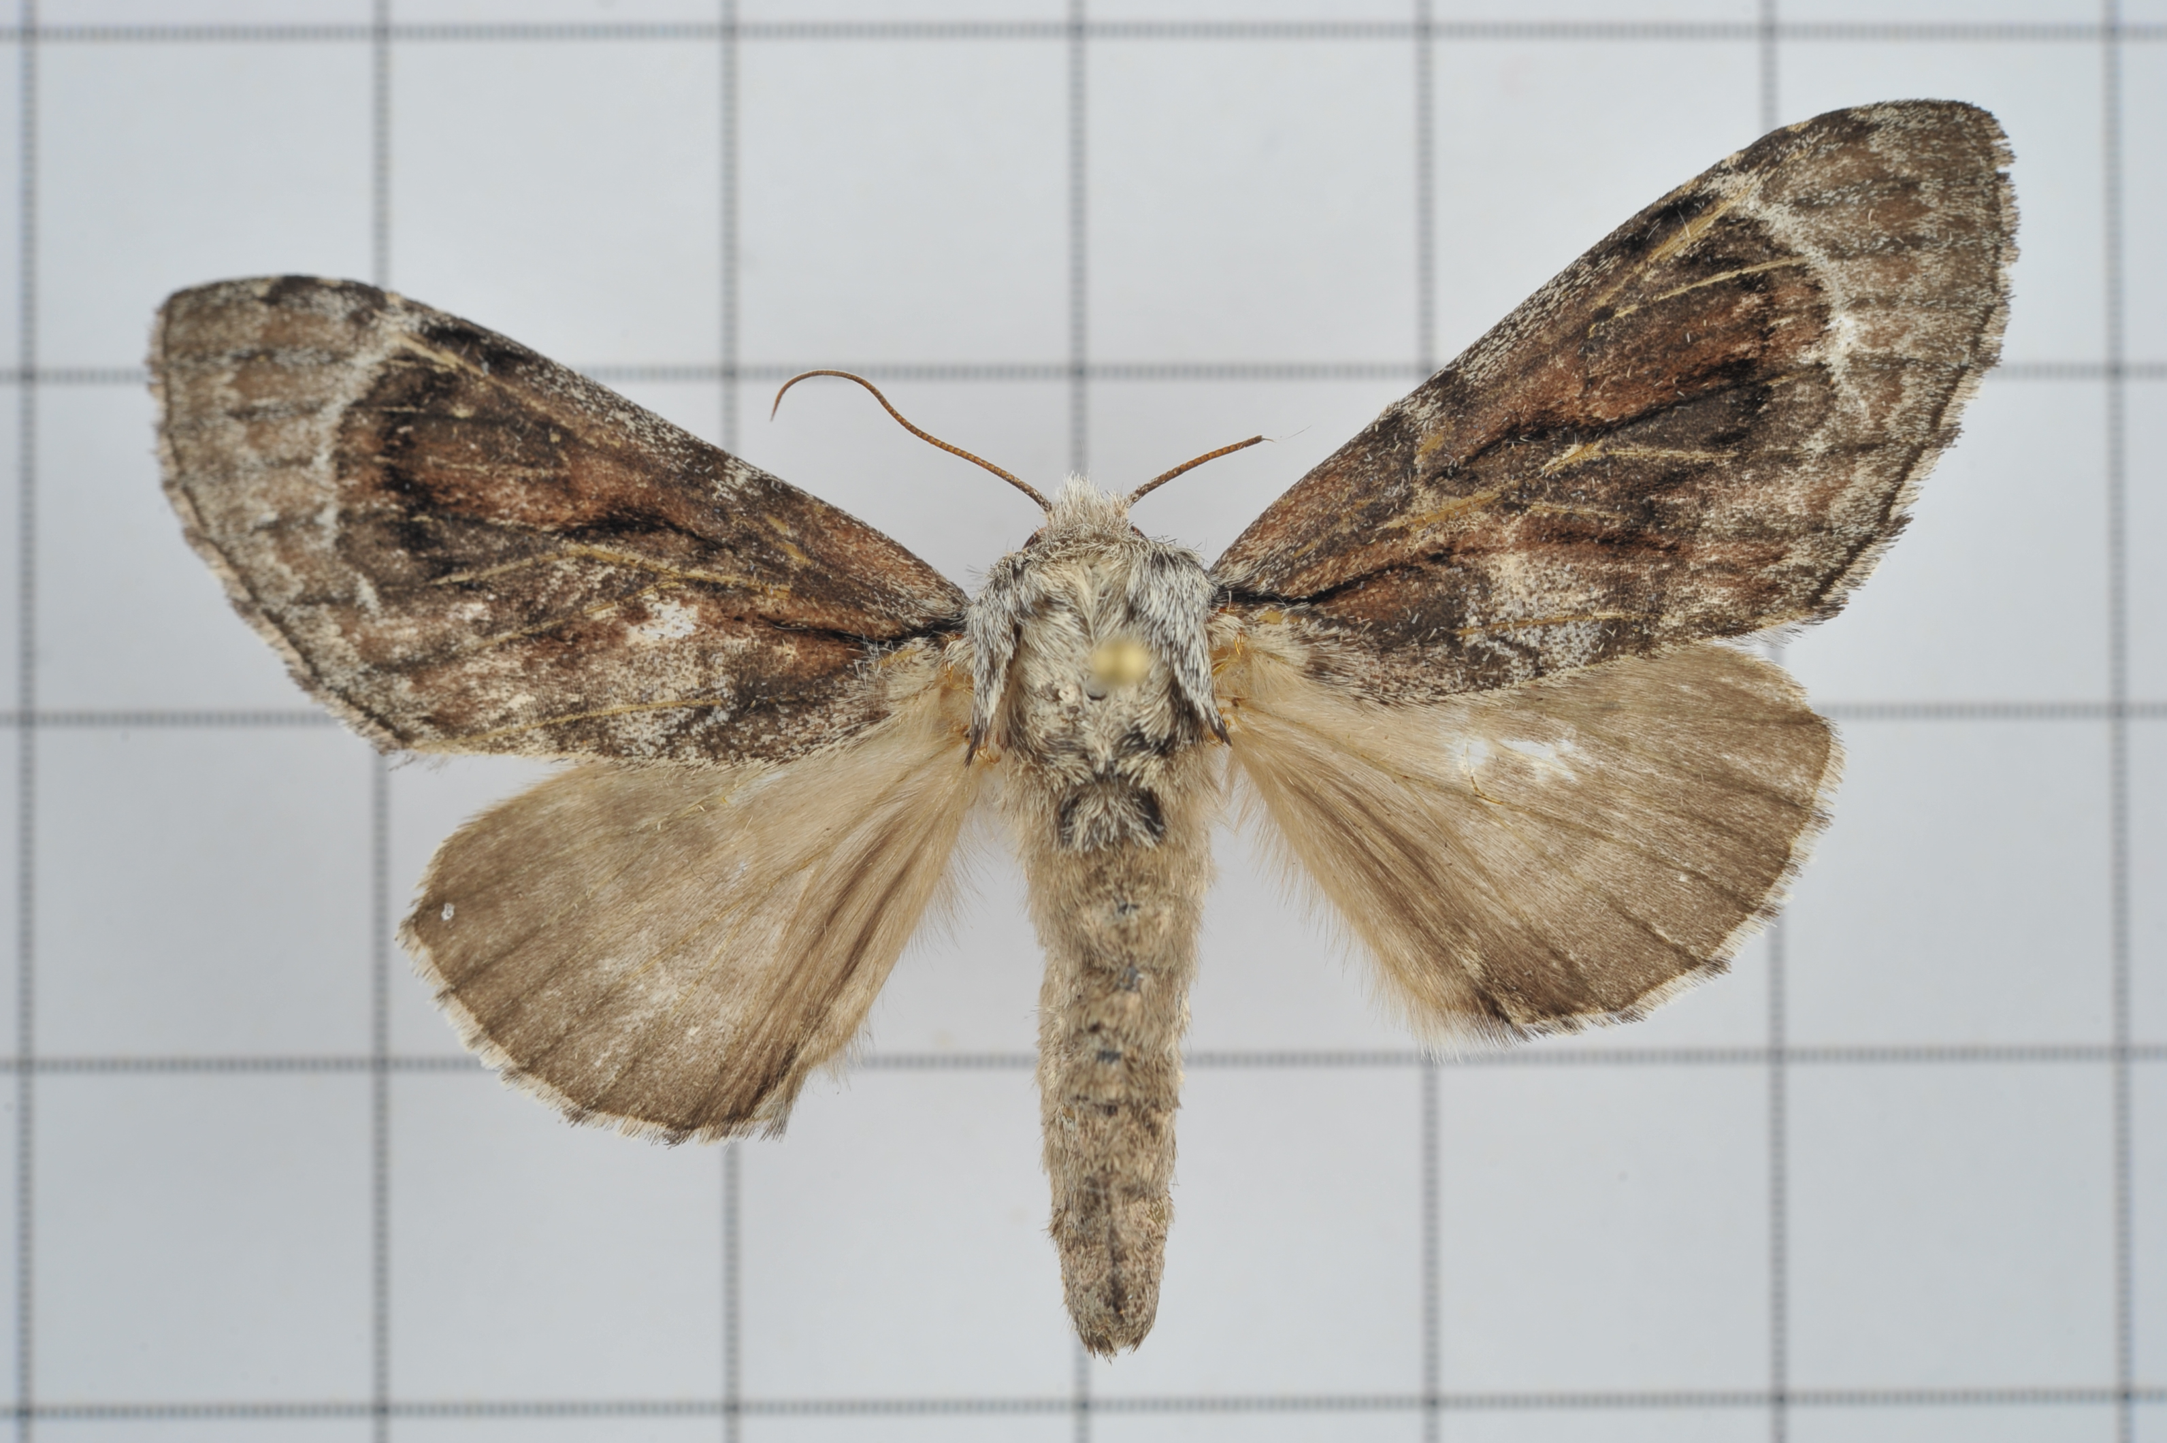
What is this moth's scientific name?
Fentonia baibarana
